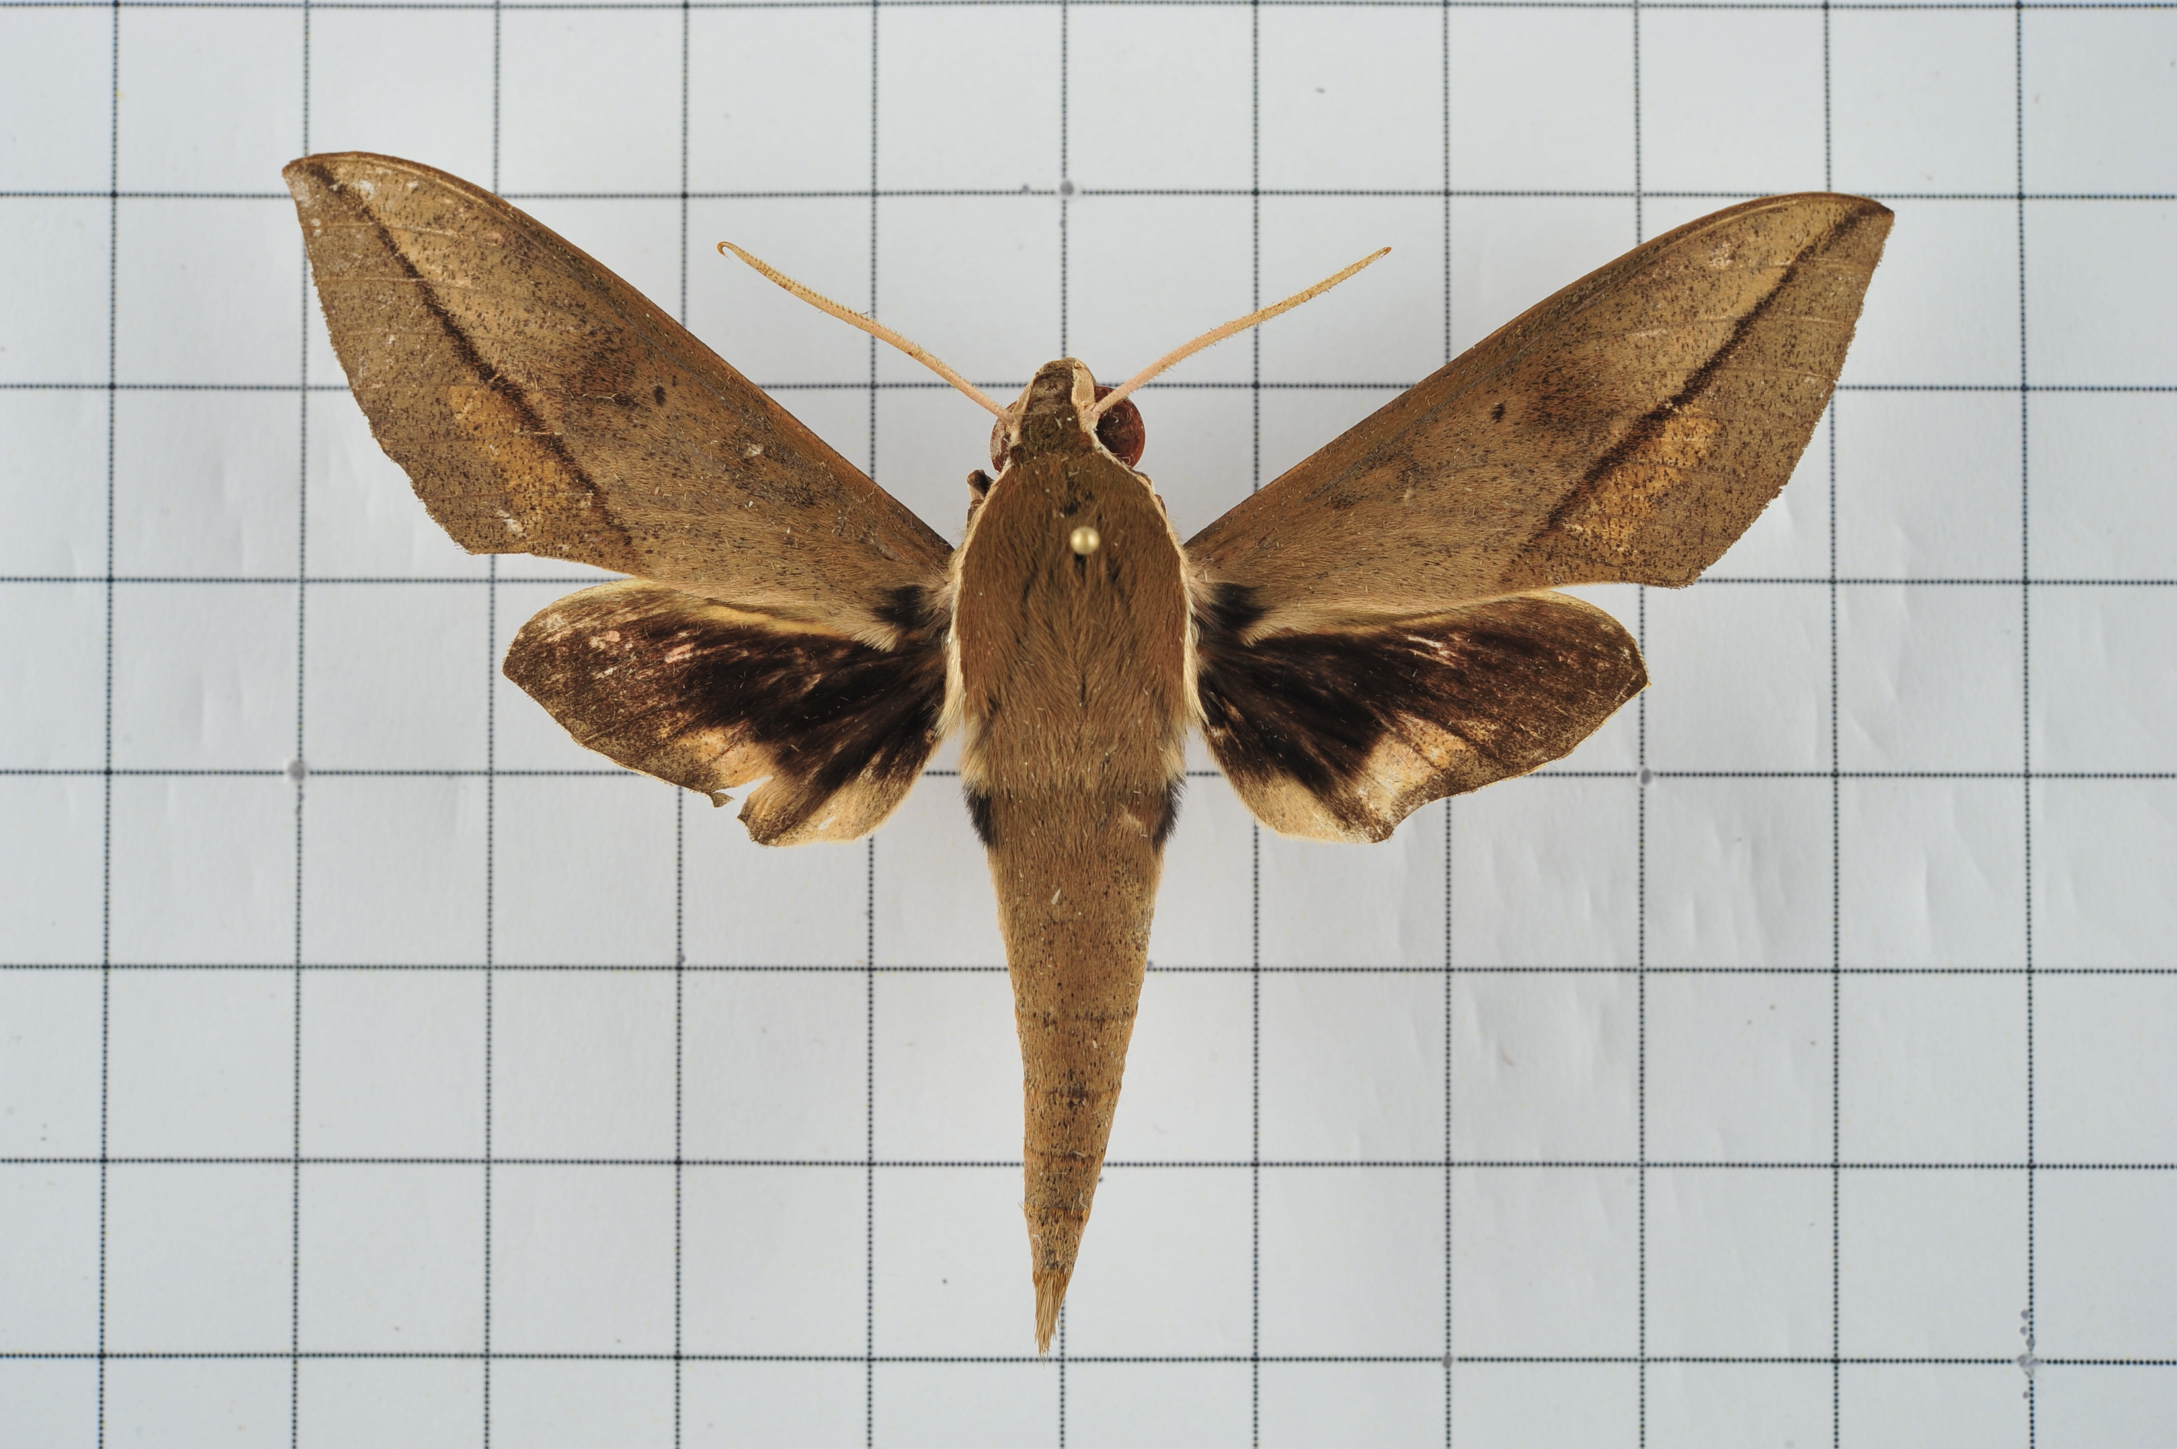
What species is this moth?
Theretra tibetiana
